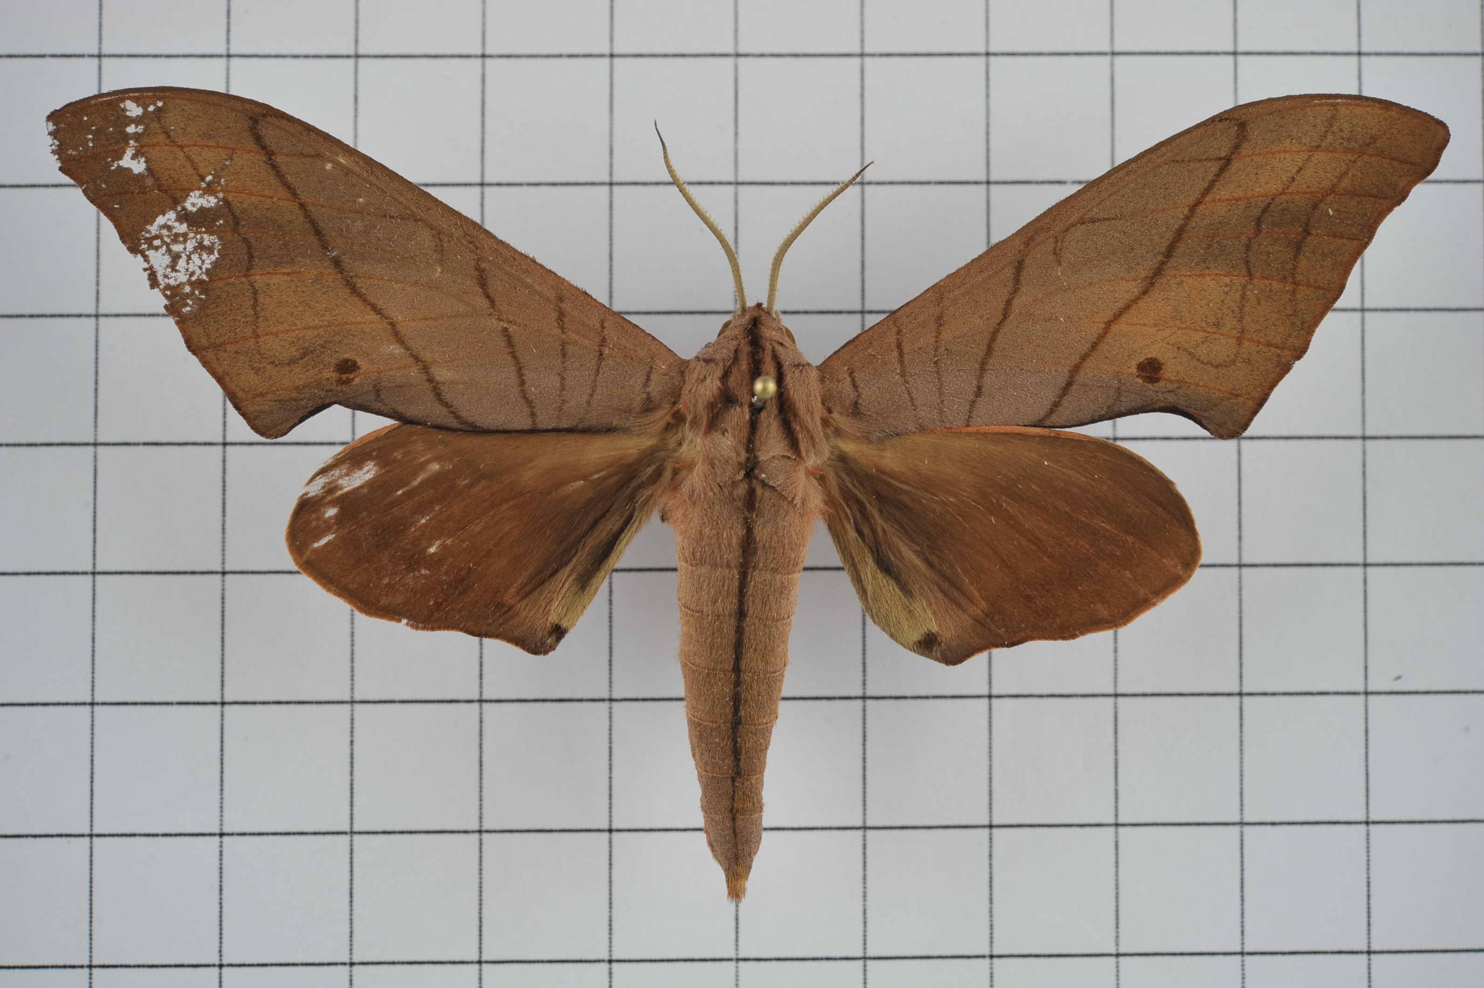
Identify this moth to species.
Marumba cristata bukaiana
